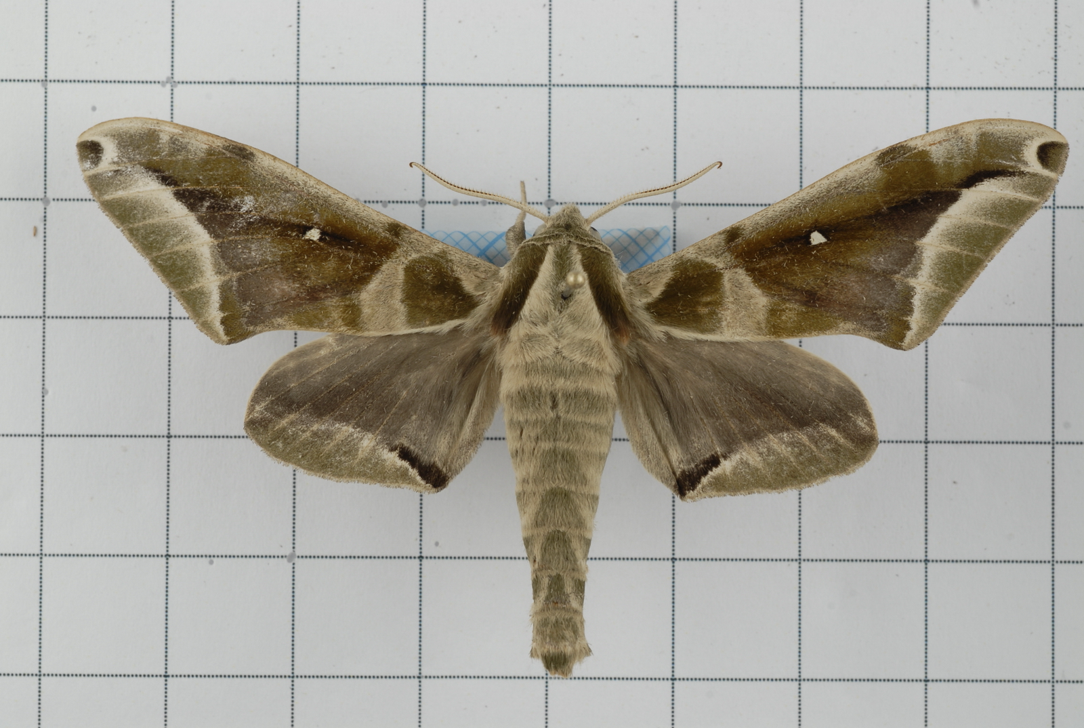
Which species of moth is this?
Parum colligata
